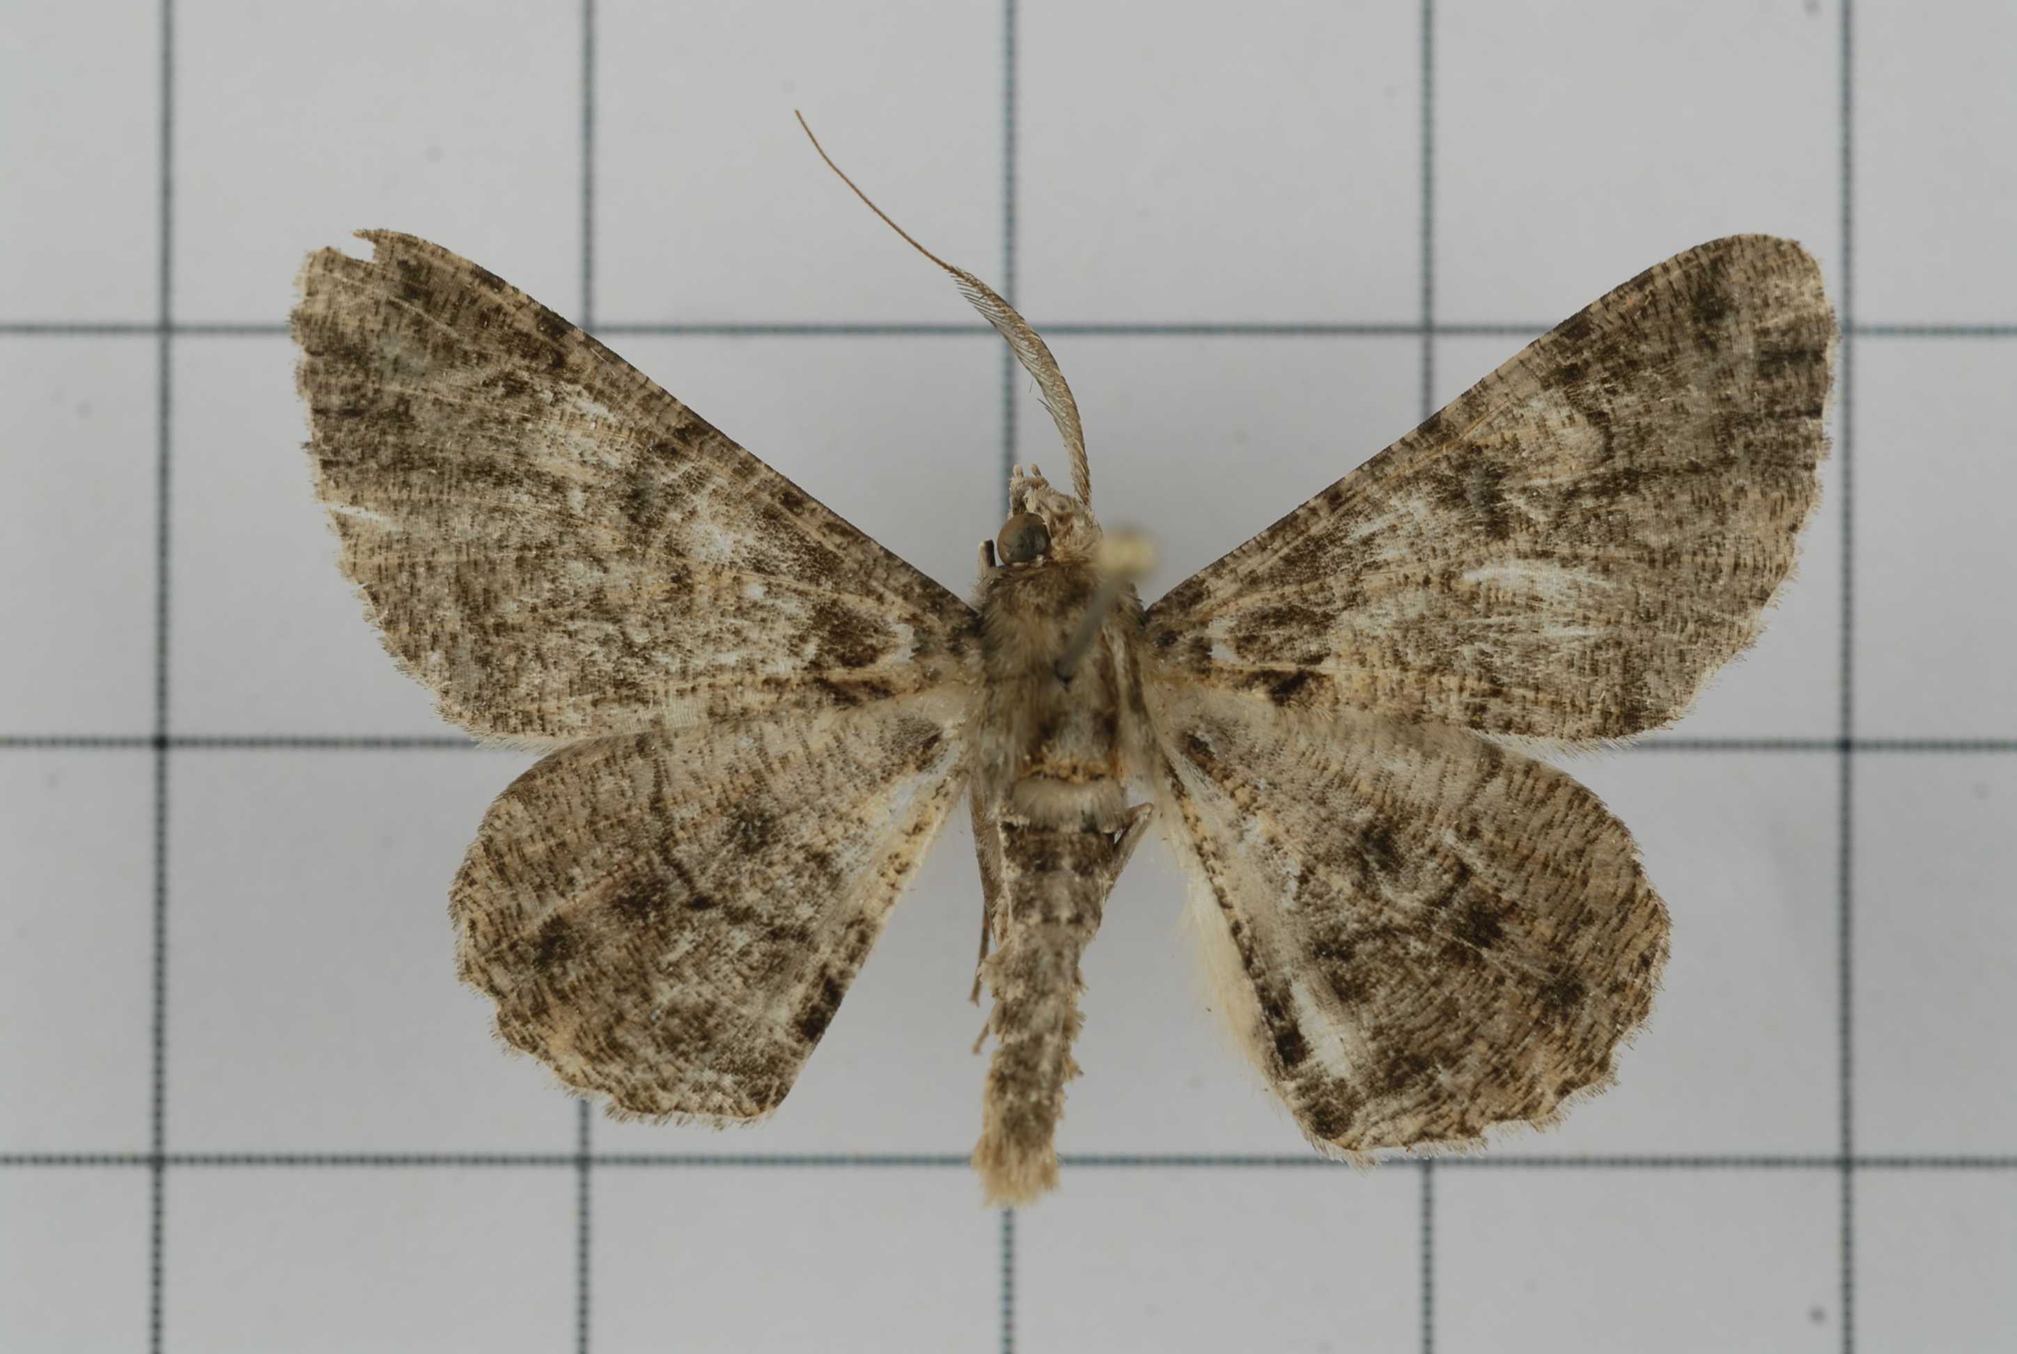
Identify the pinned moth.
Cleora alienaria
